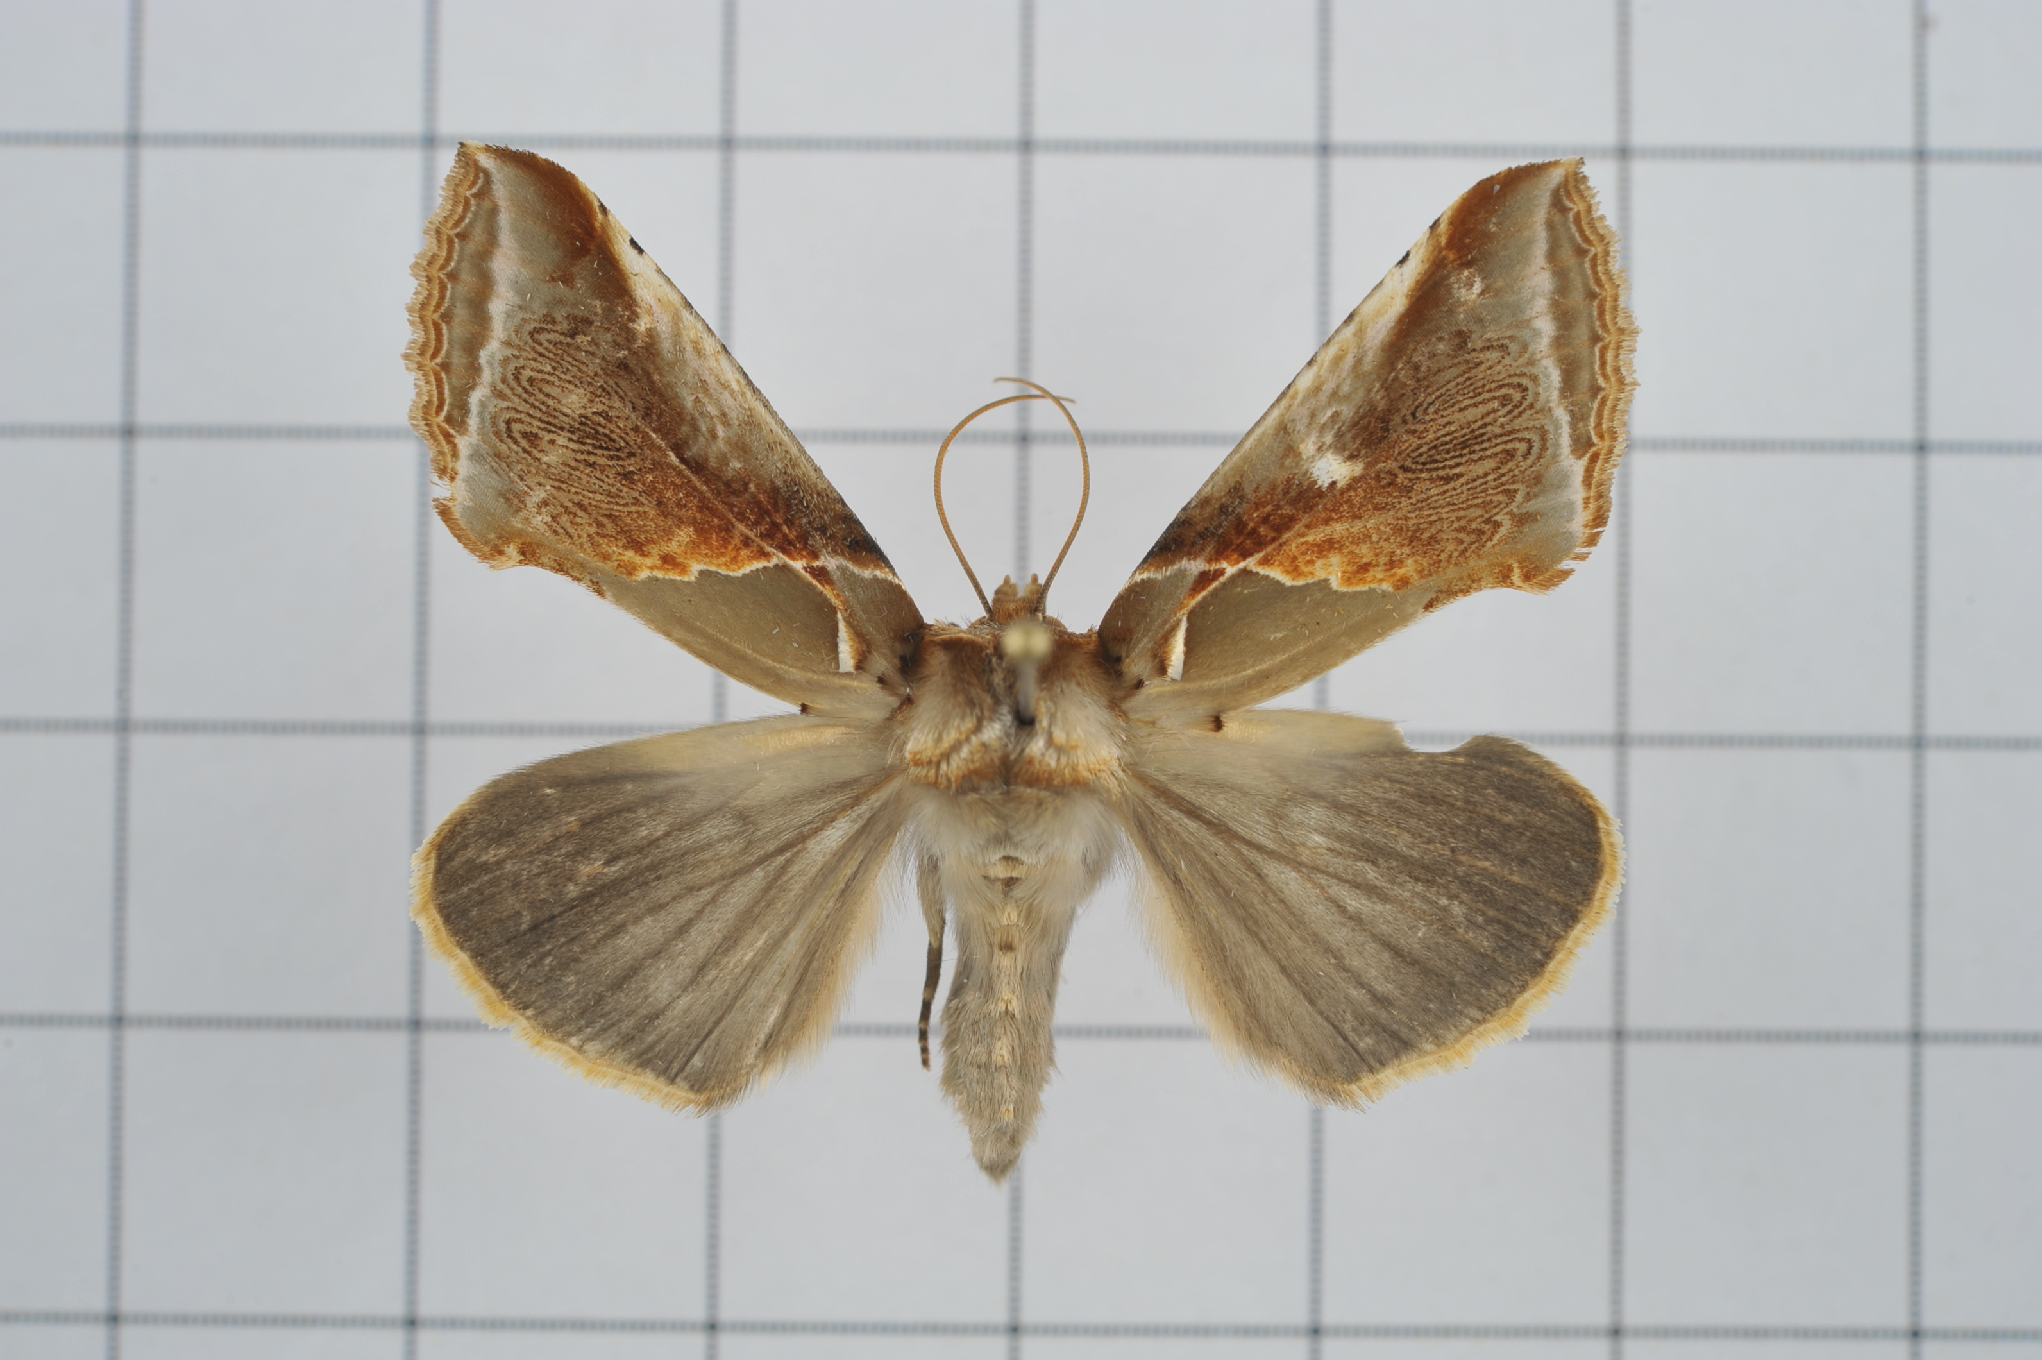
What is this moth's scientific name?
Habrosyne indica formosana
